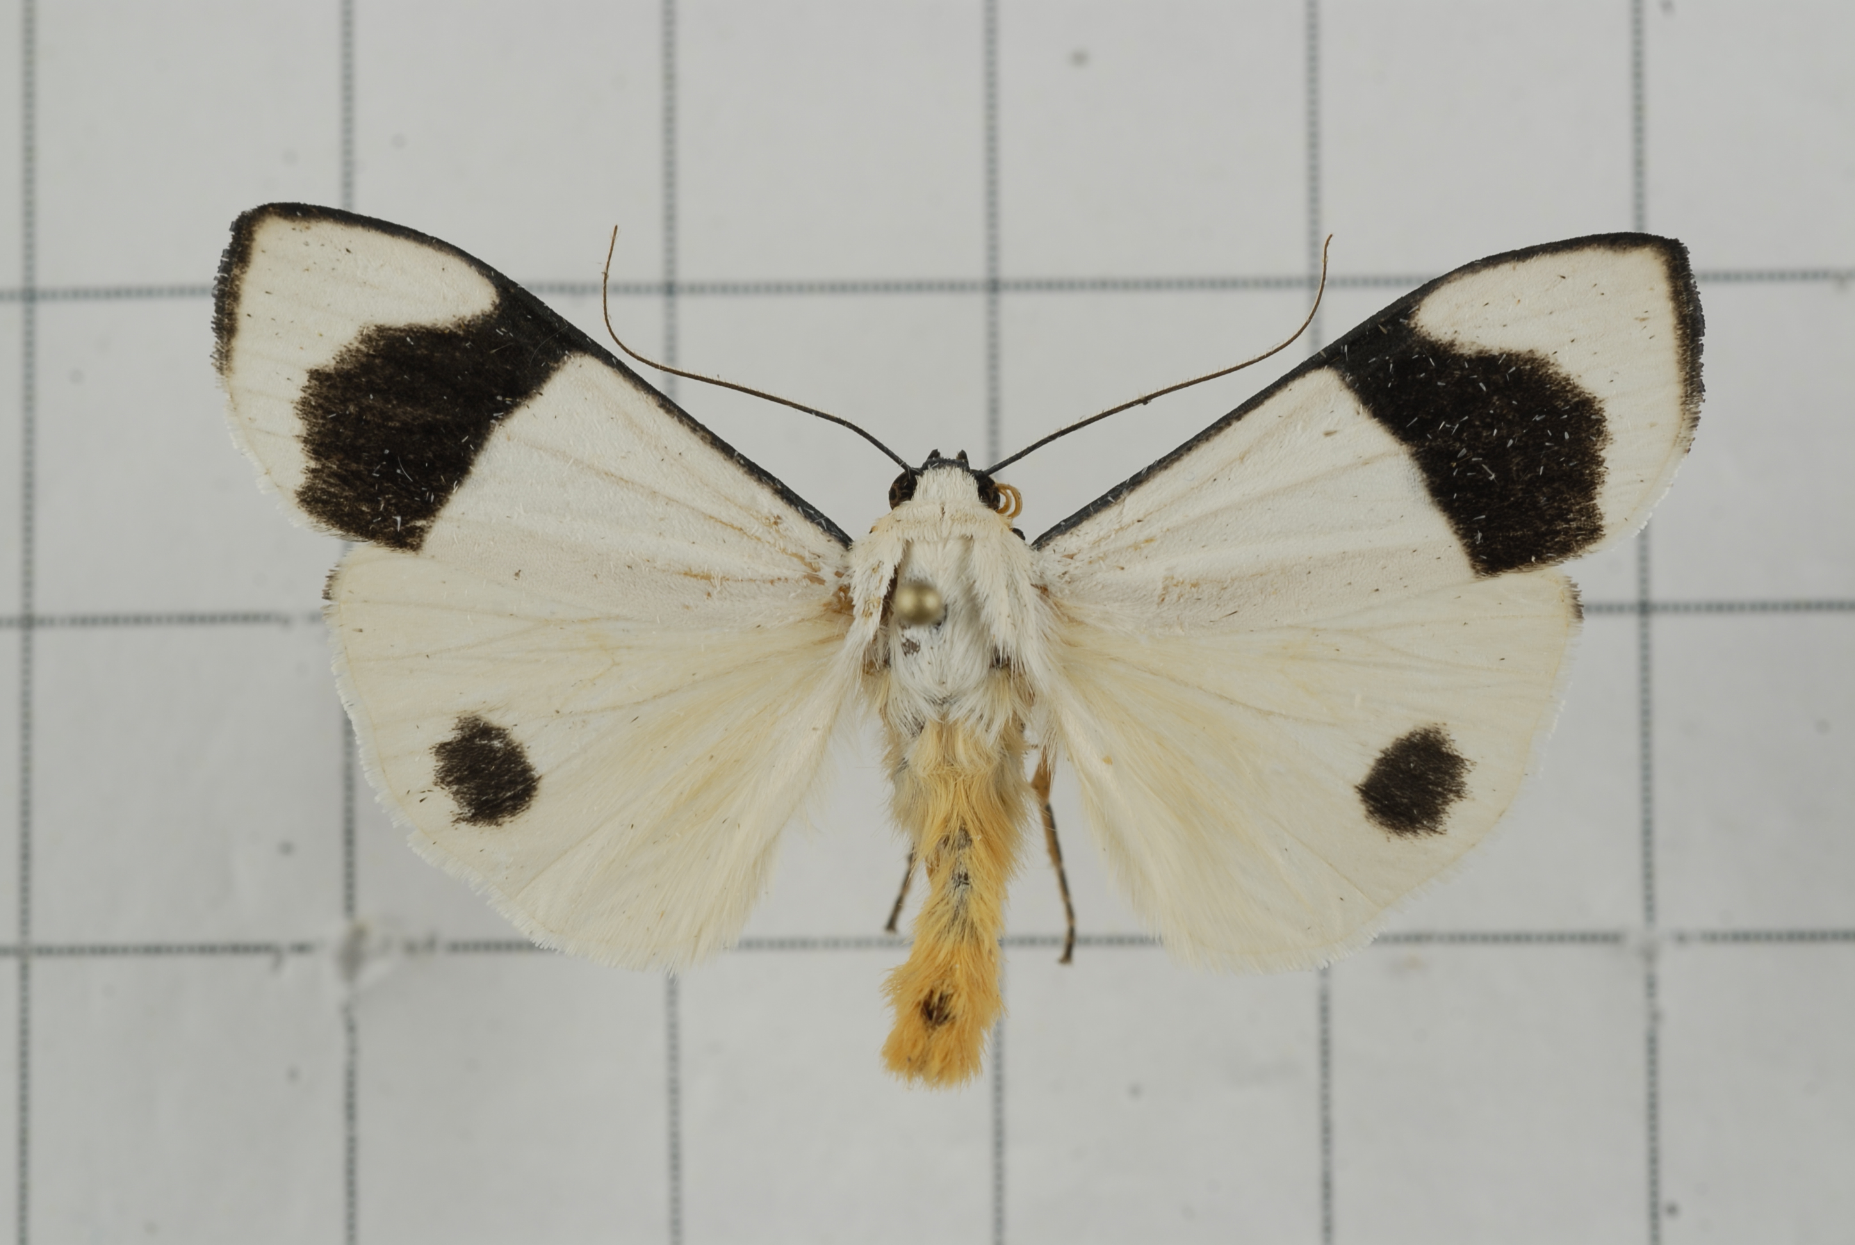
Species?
Vamuna alboluteora
